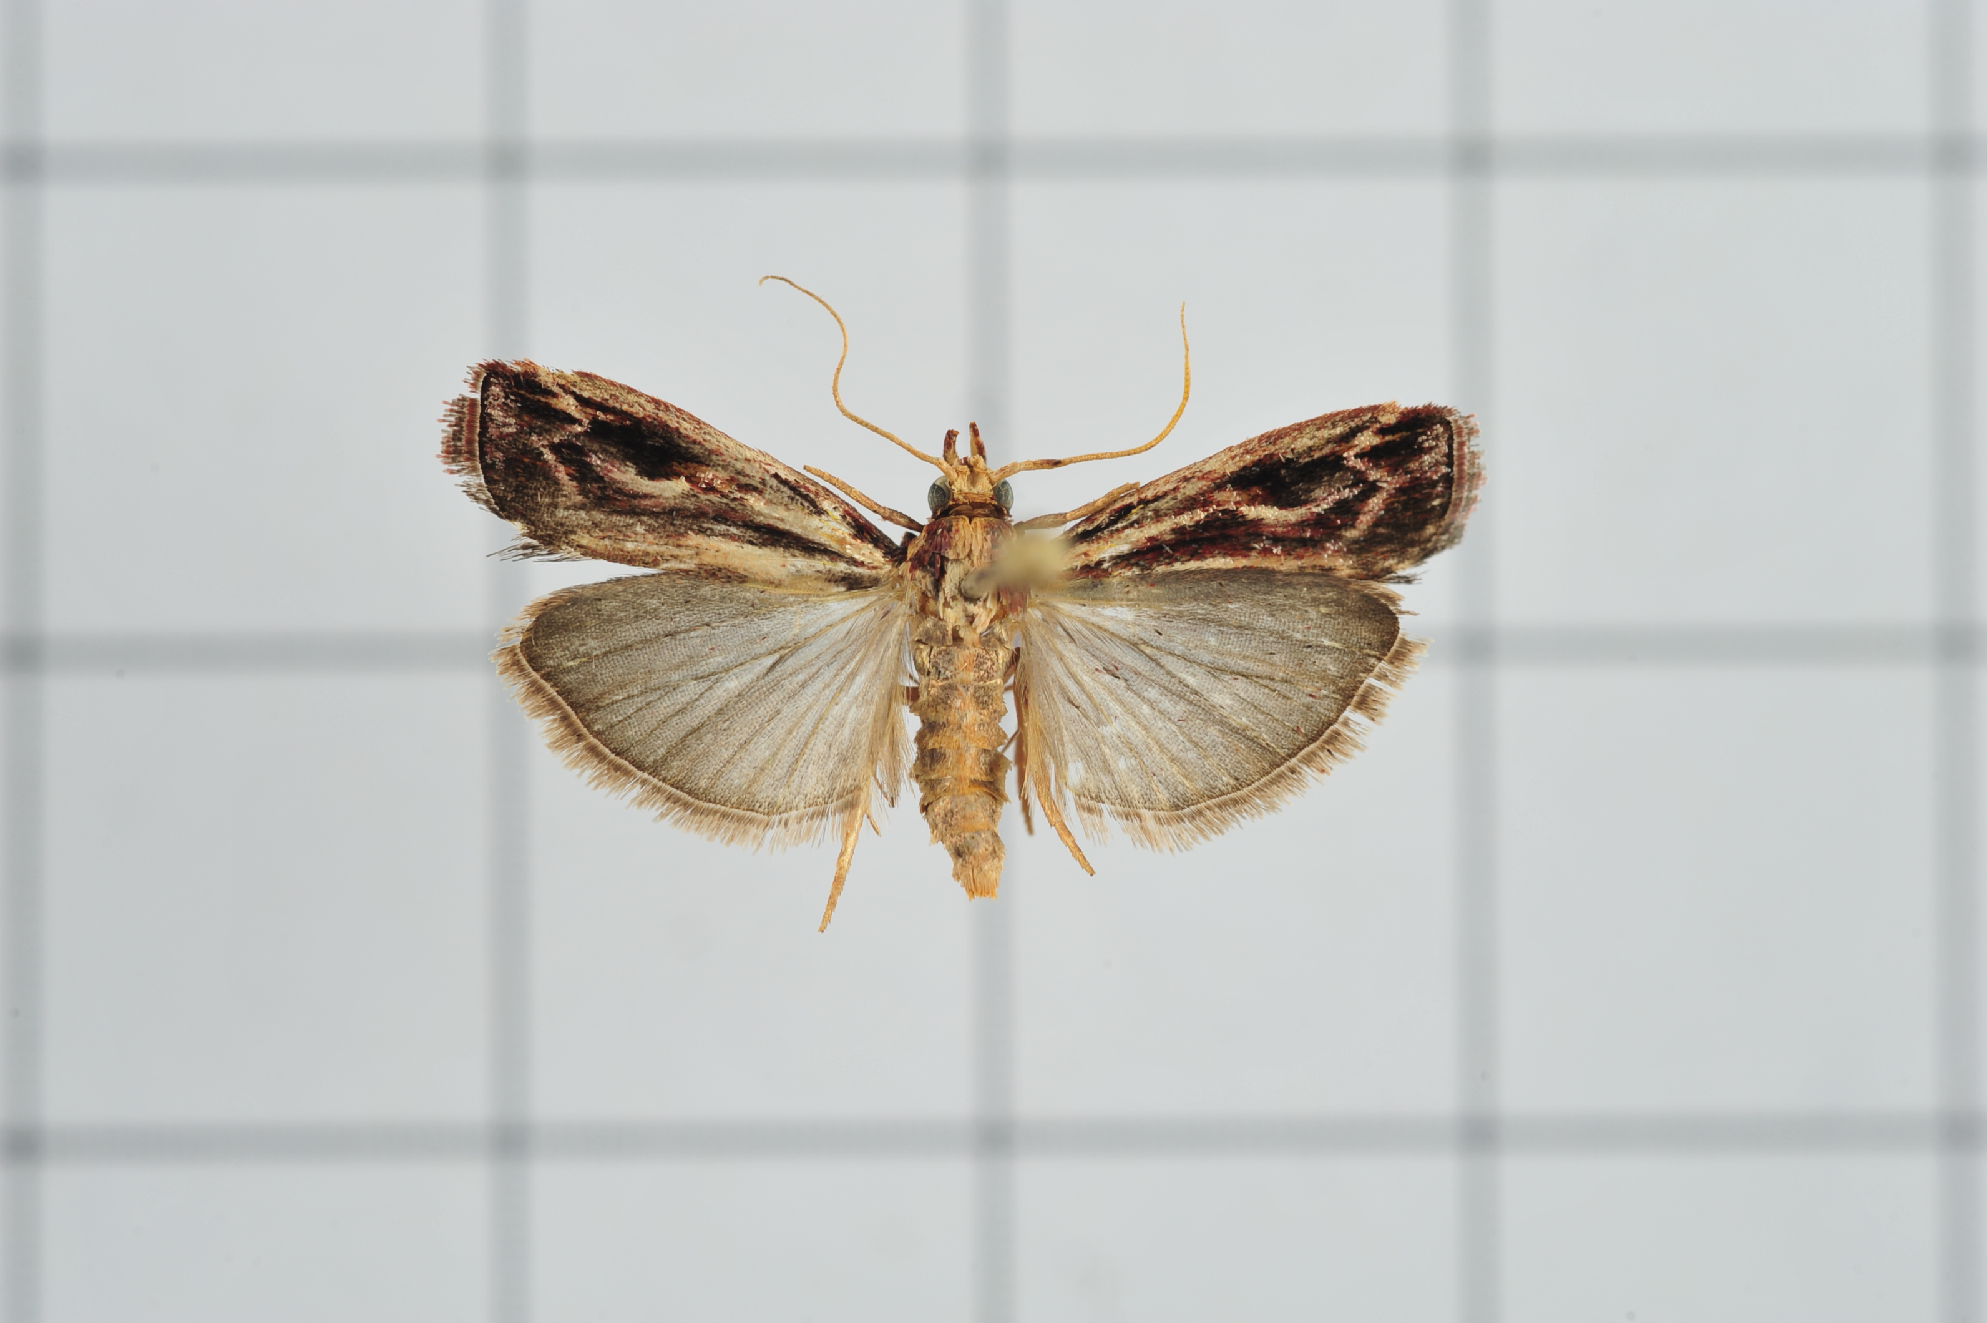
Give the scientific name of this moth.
Spatulipalpia albistrialis
